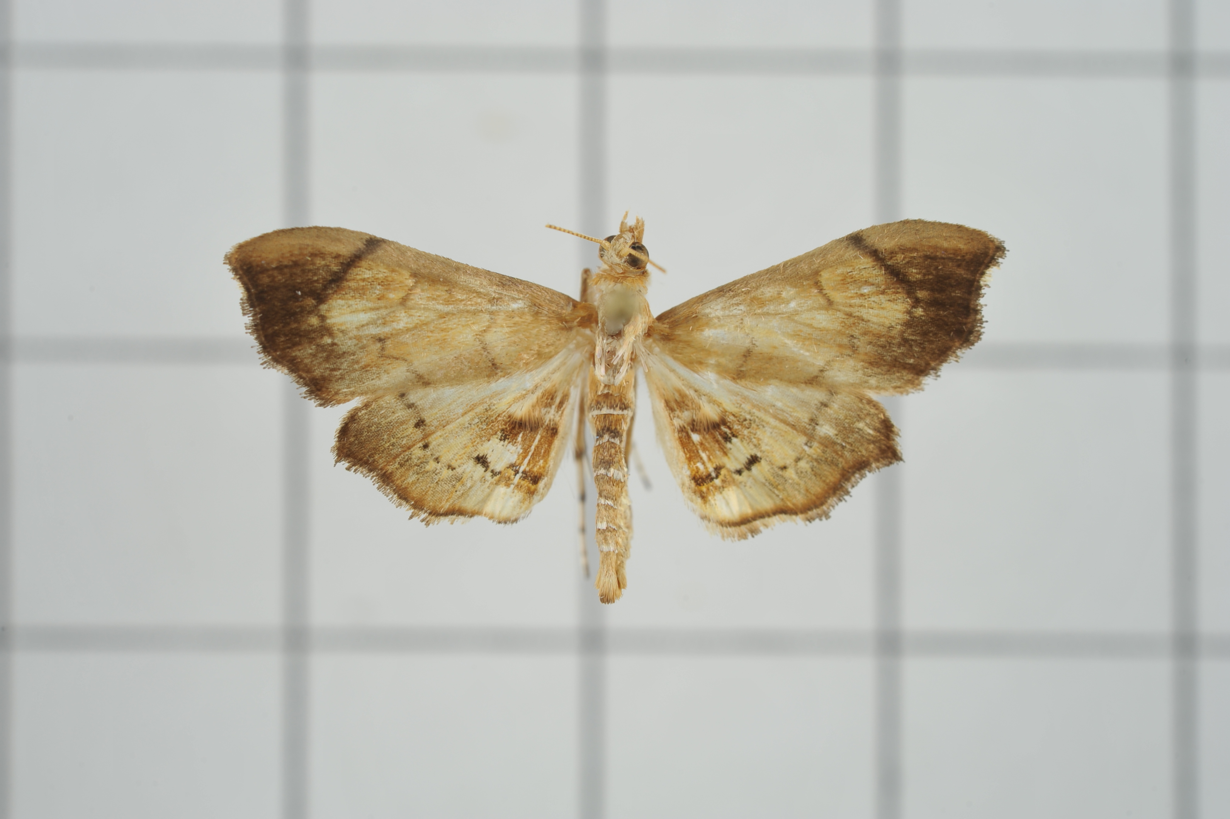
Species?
Discothyris ferruginata
